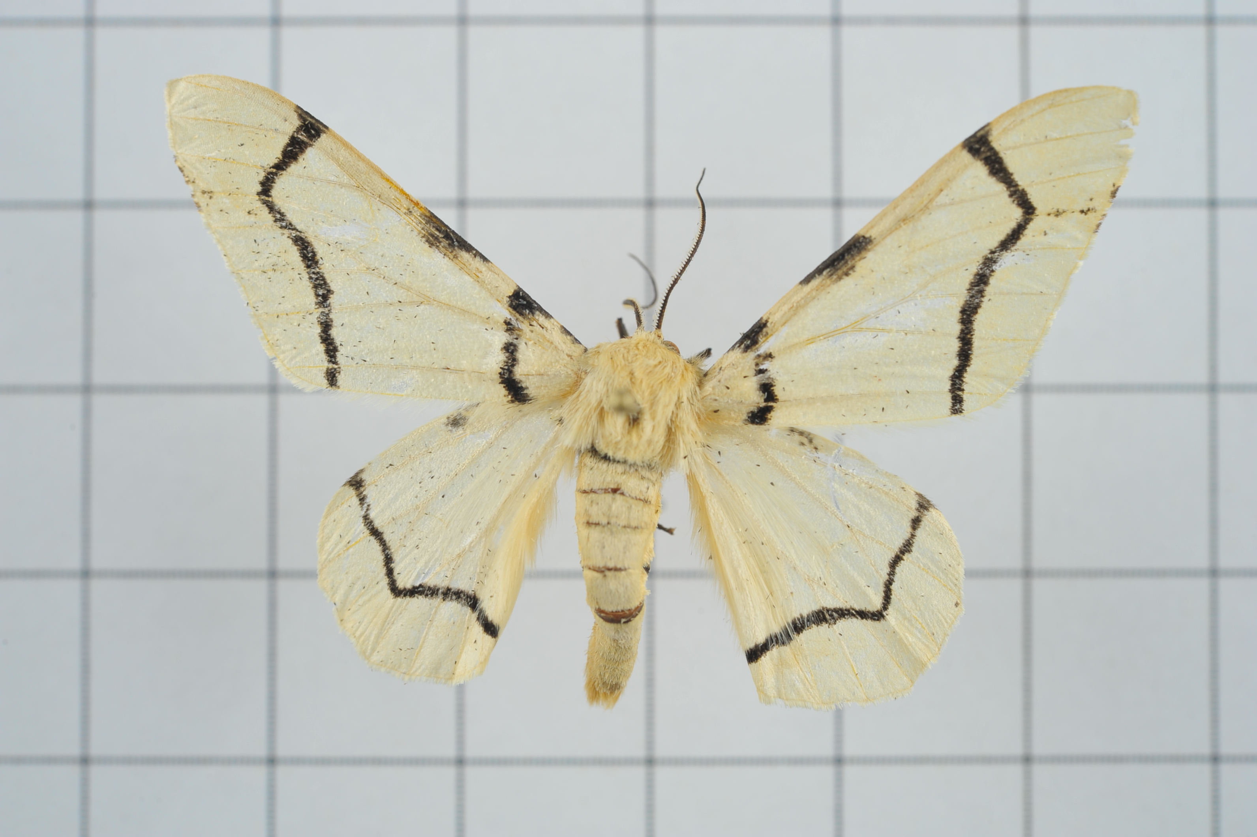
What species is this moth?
Biston perclara
